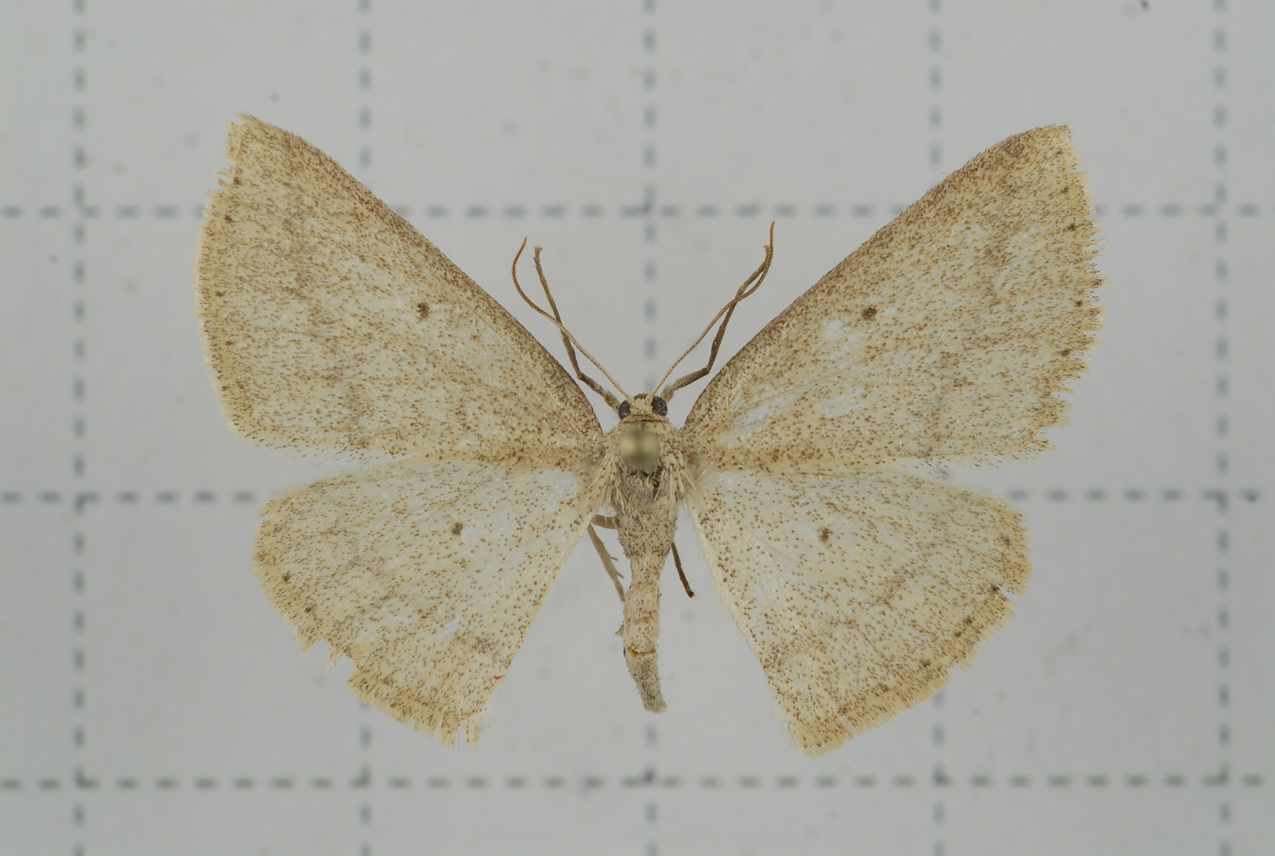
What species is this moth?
Lomographa bilineata
